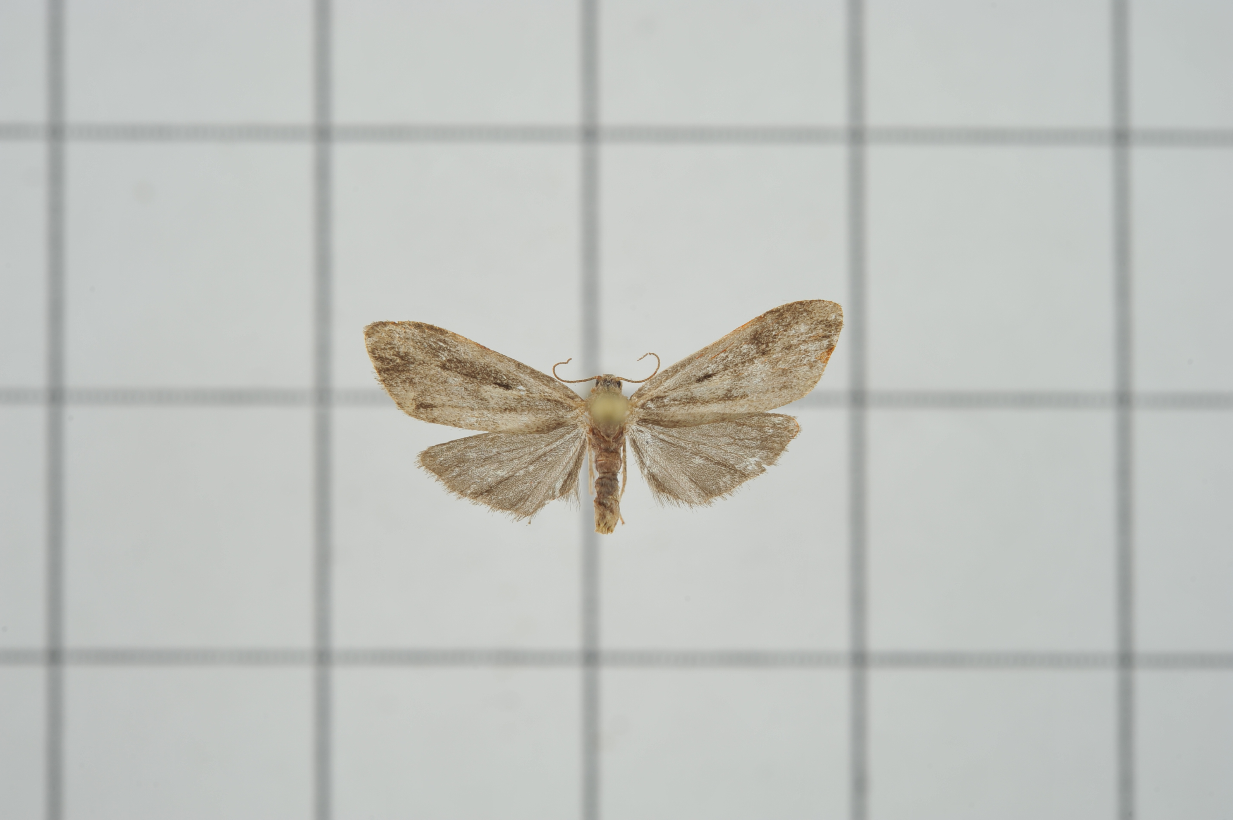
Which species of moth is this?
Philenora latifasciata
